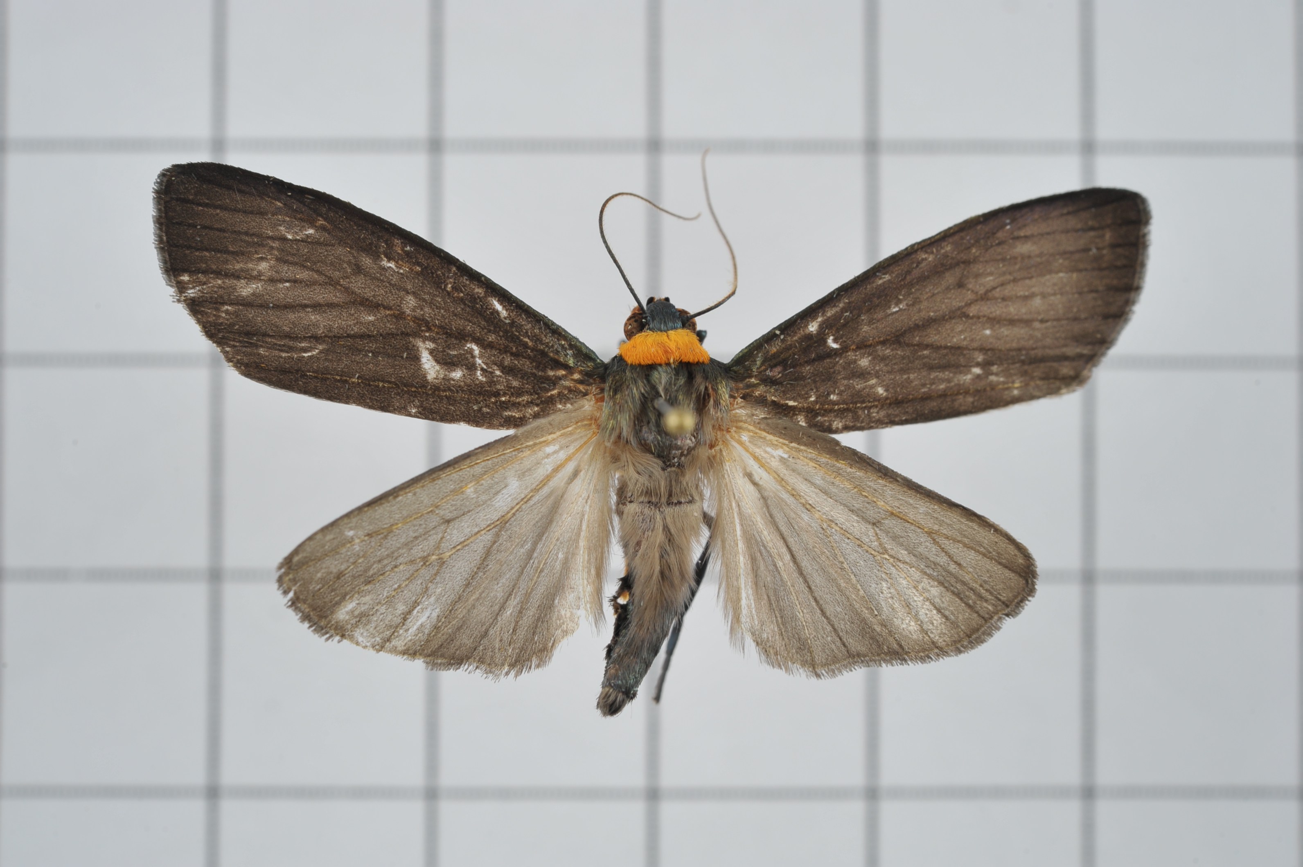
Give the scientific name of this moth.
Paraona staudingeri formosana
